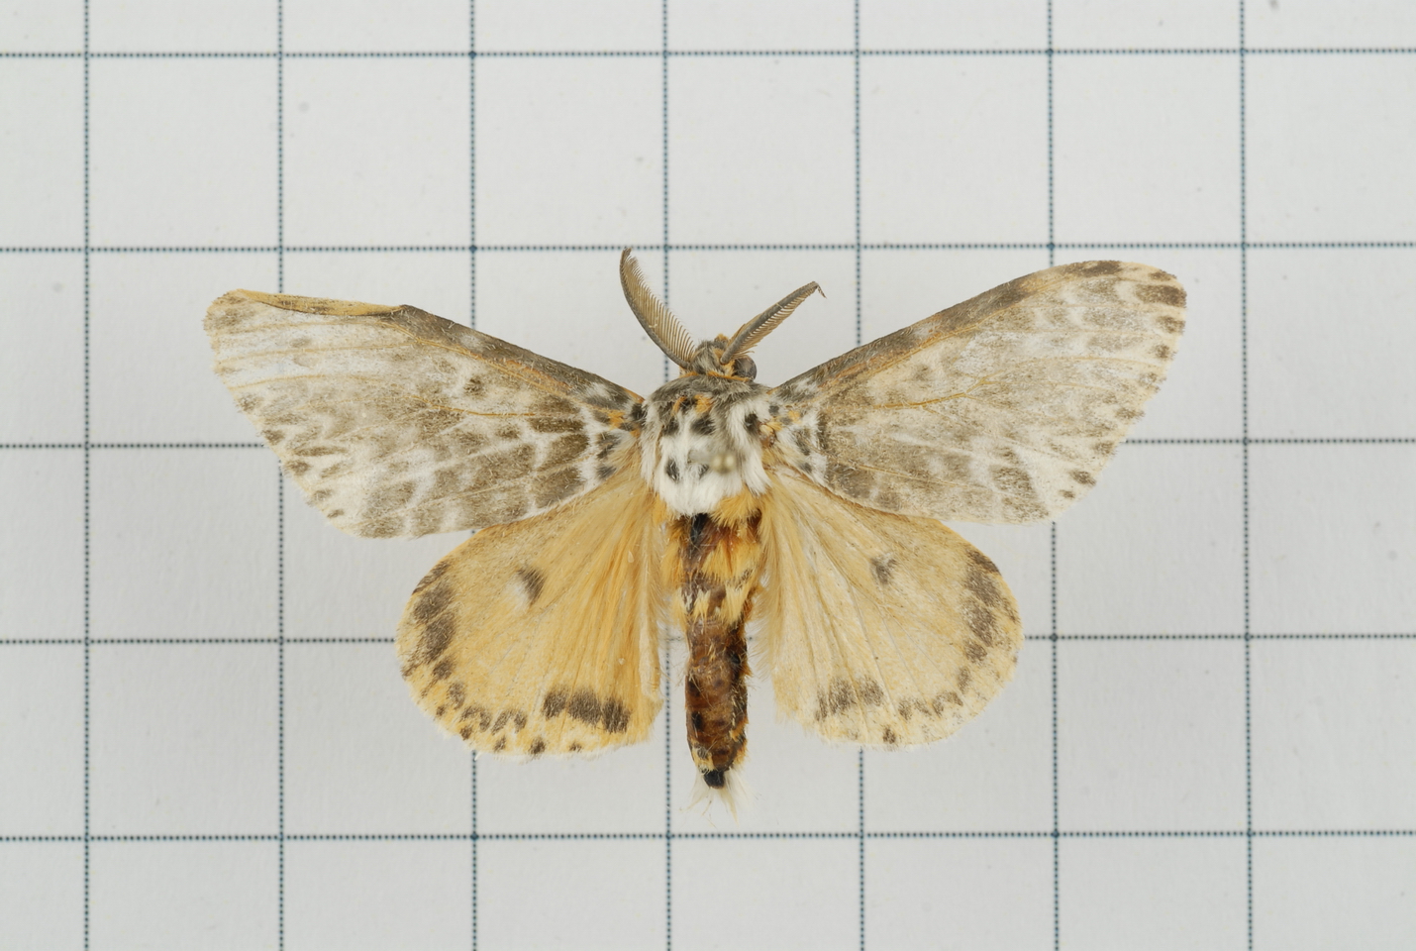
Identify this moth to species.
Lymantria mathura subpallida
